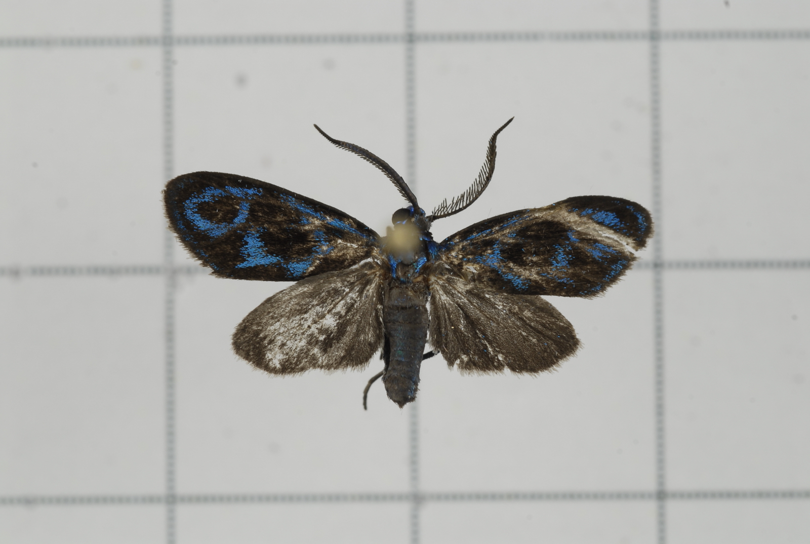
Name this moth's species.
Clelea formosana simplicior
